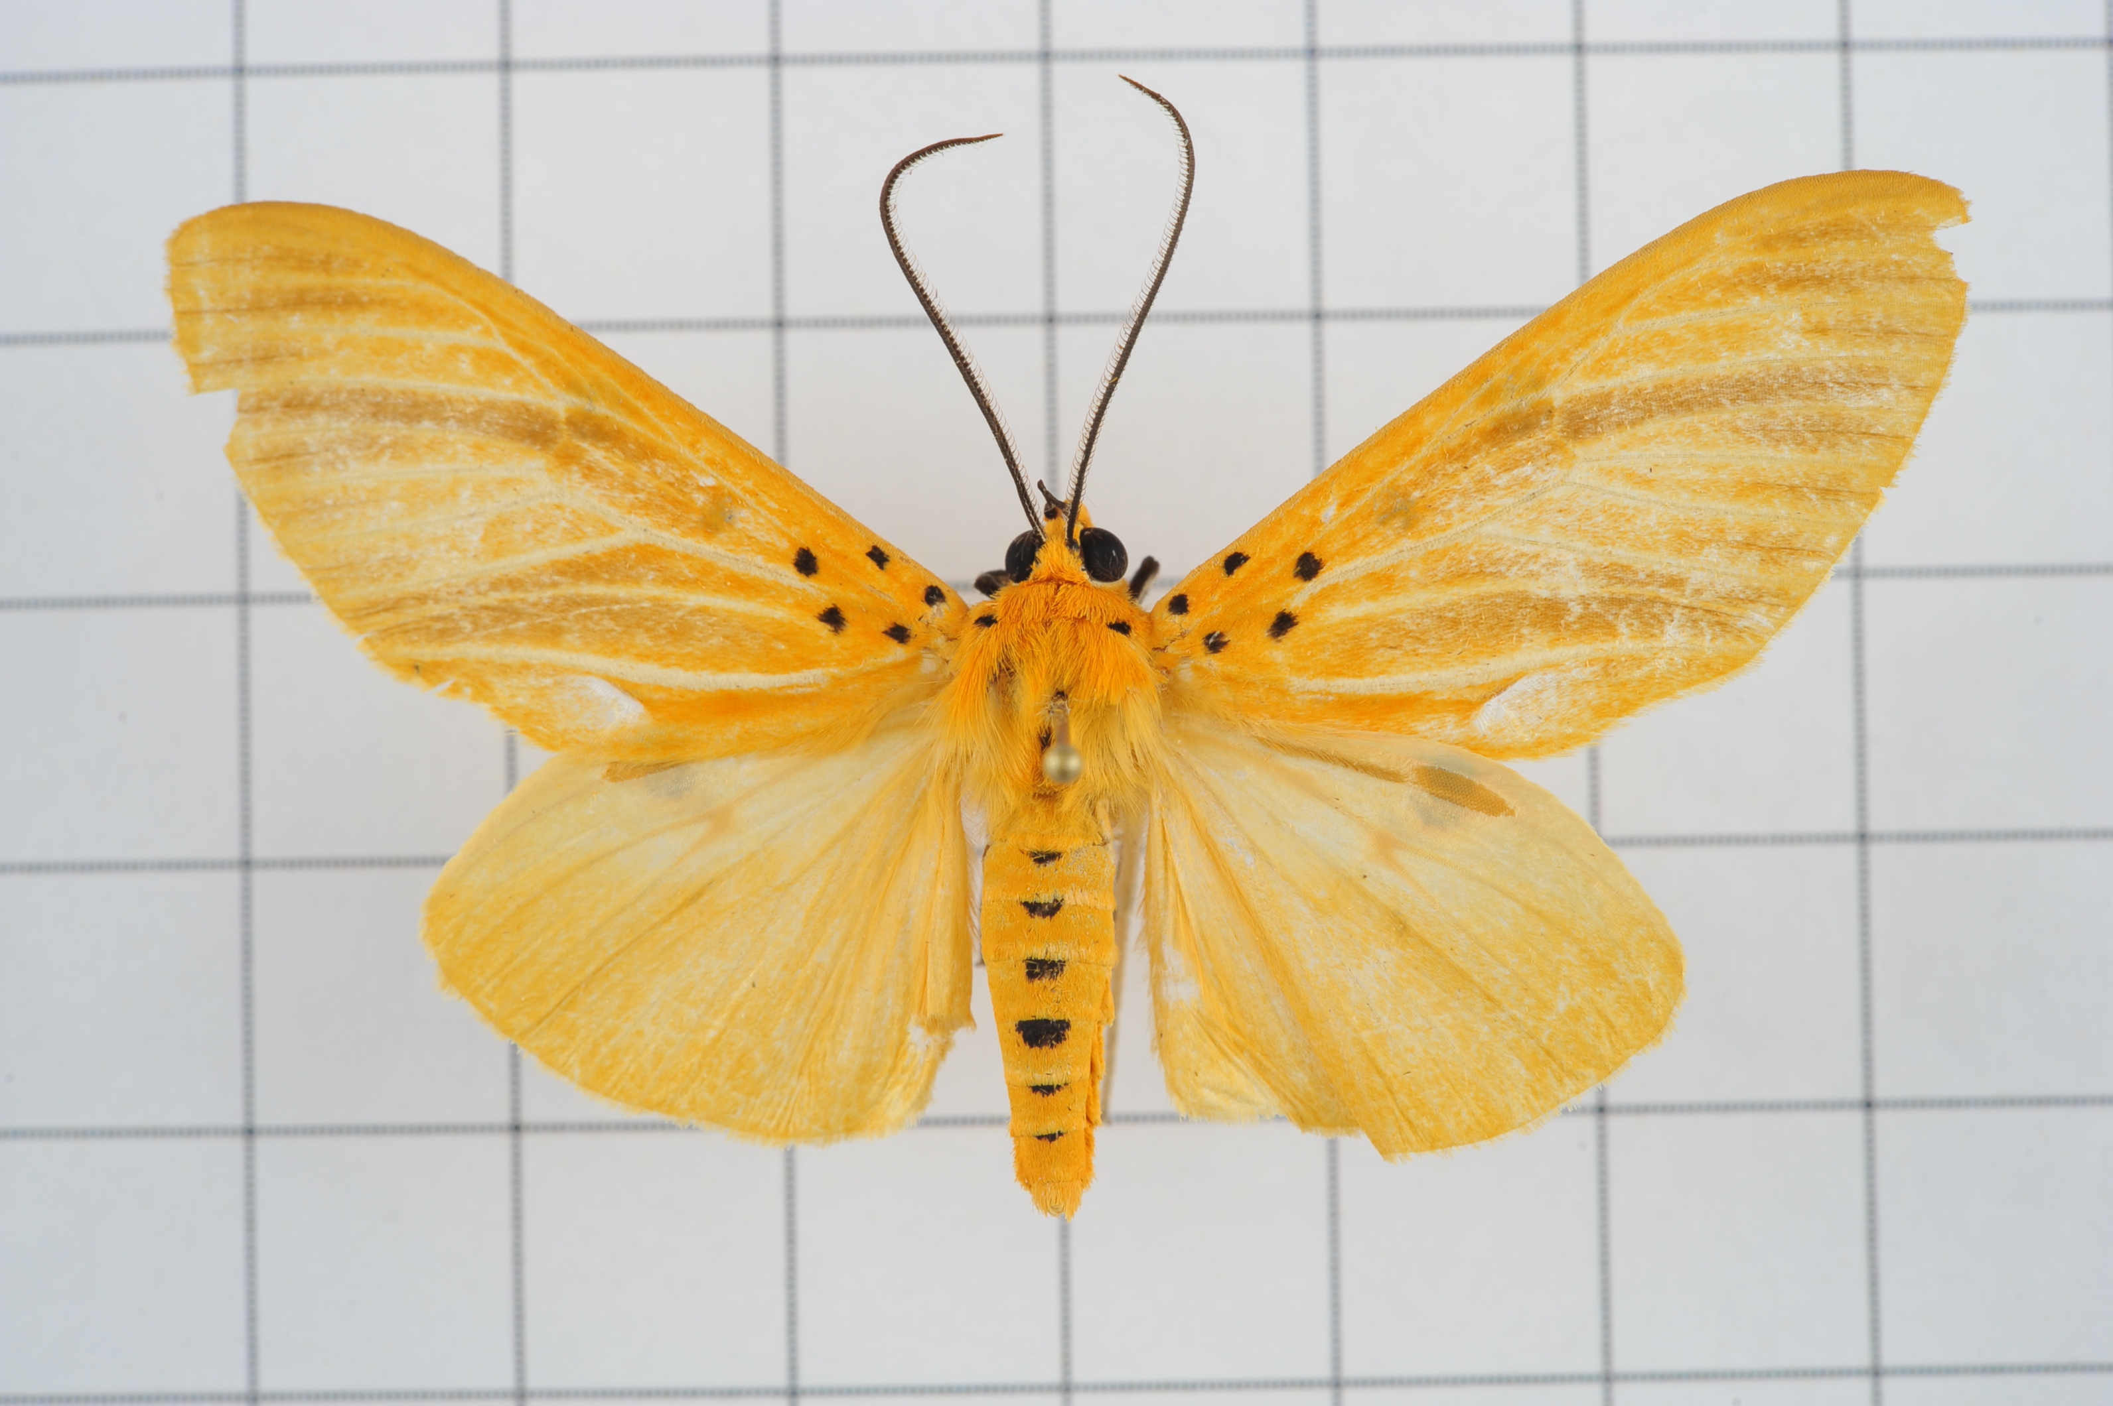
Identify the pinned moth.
Asota egens confinis
